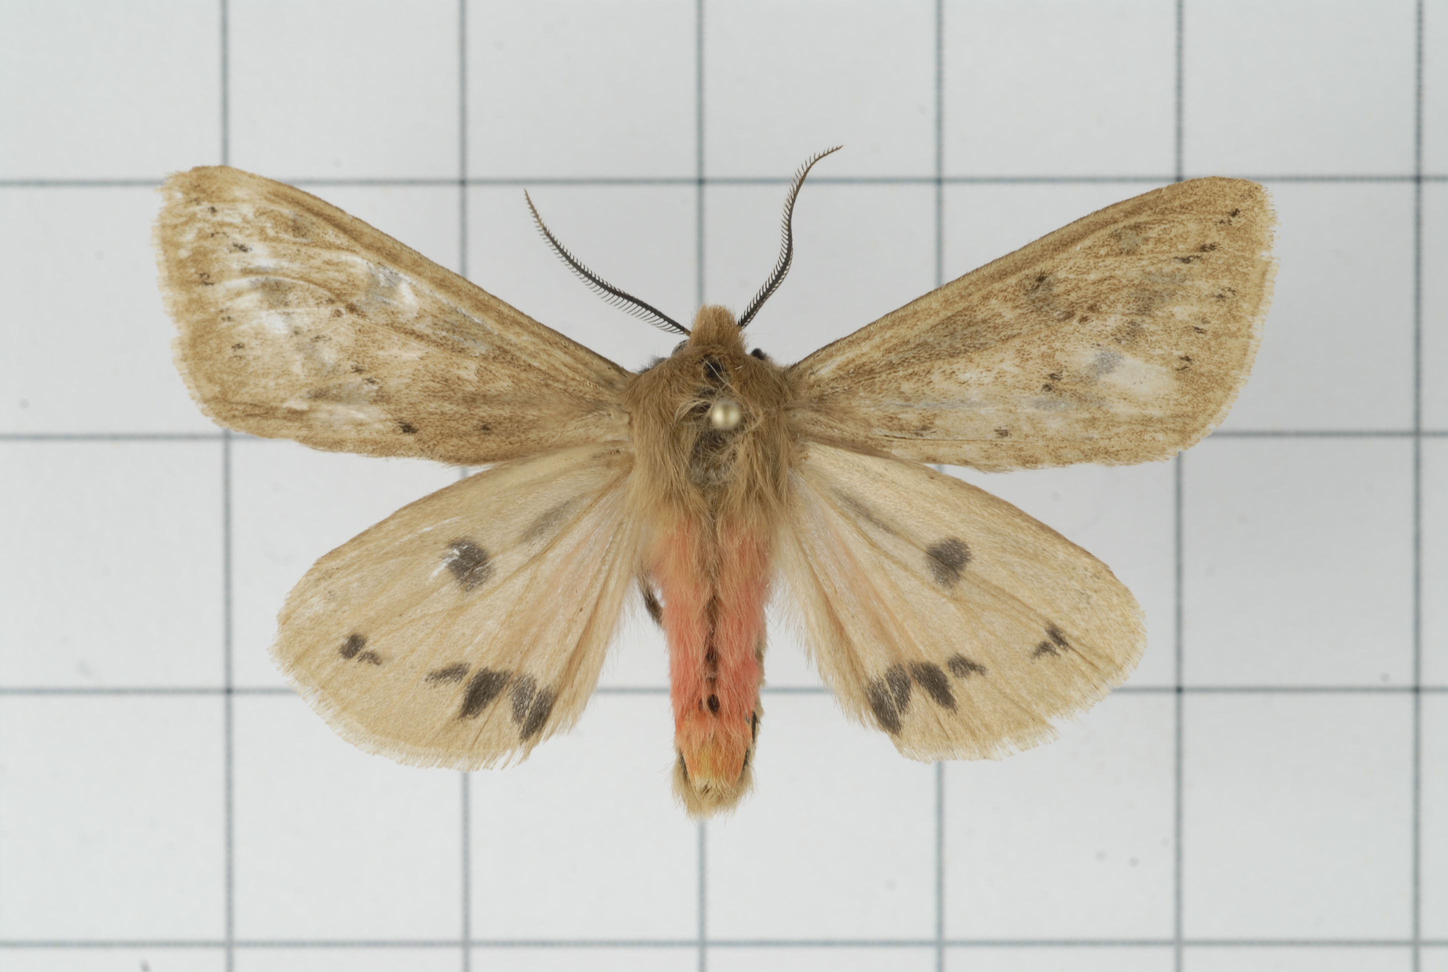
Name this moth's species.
Spilosoma fumida
